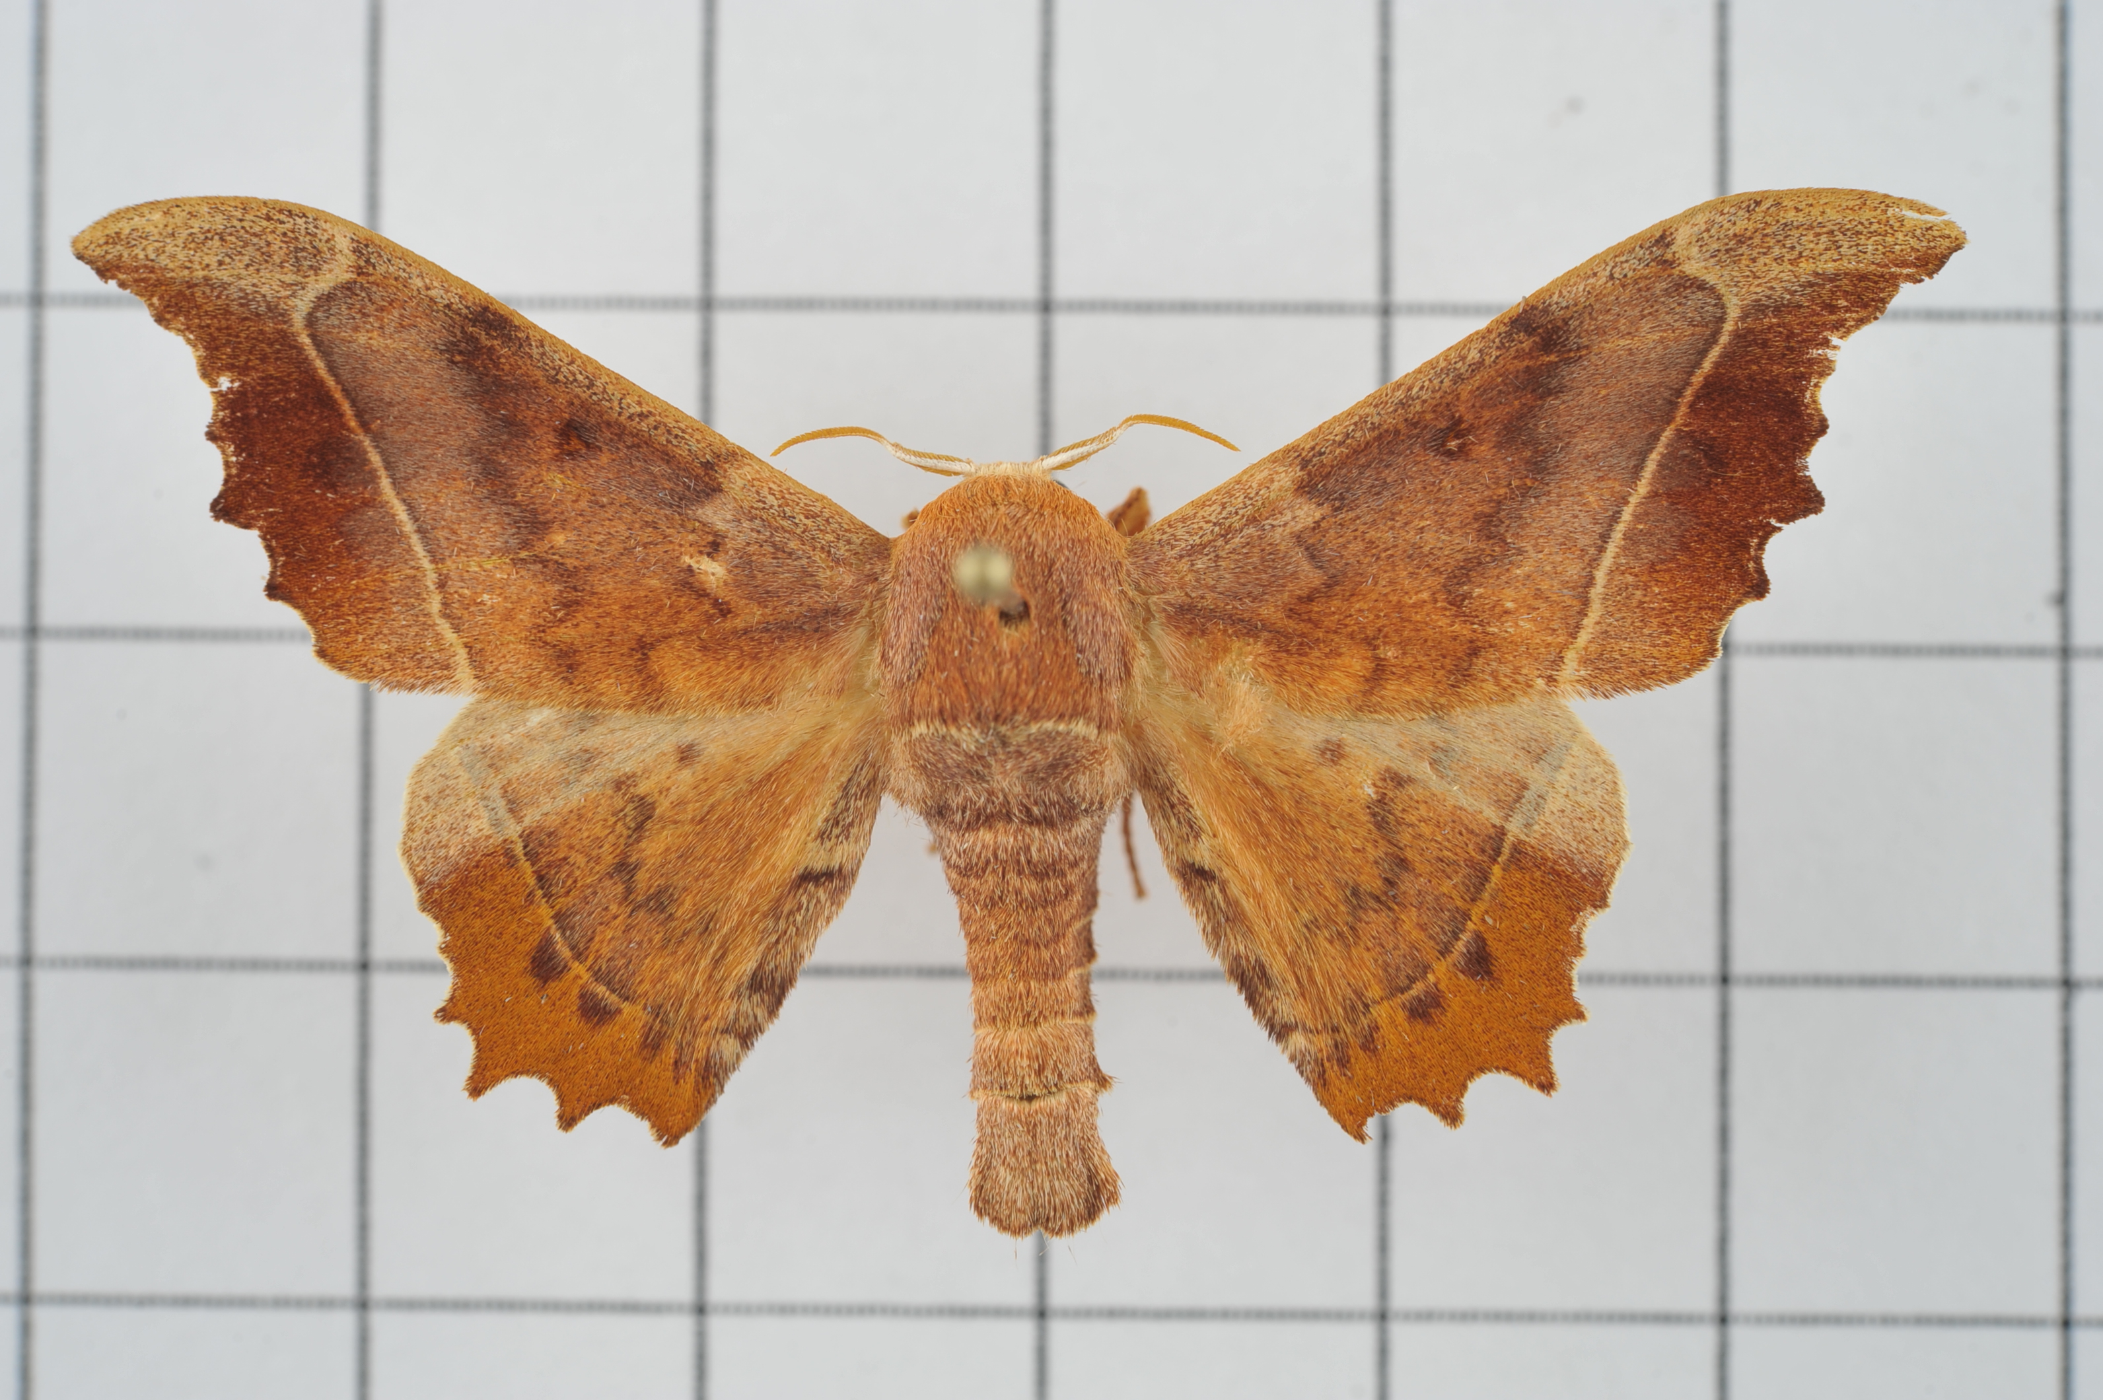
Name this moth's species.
Oberthueria formosibia
